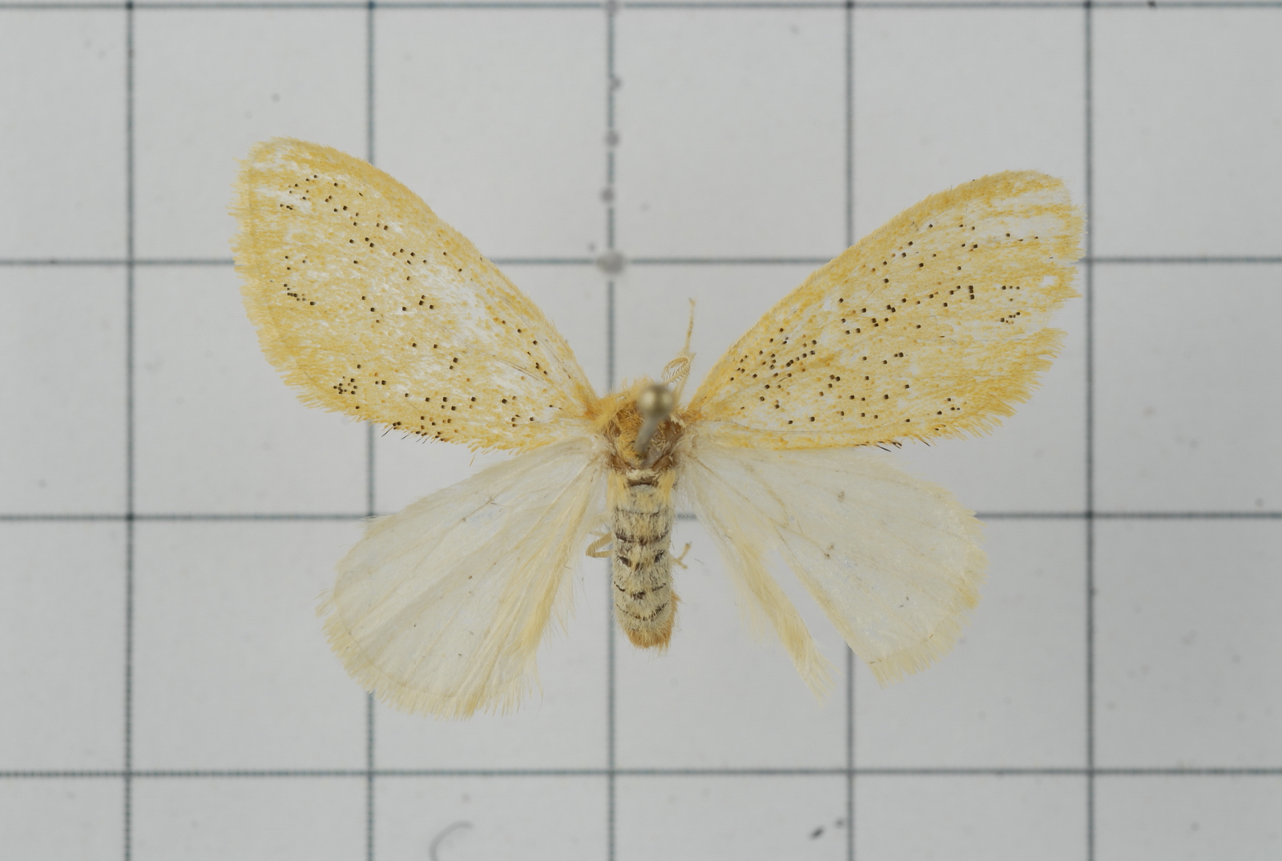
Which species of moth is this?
Euproctis sparsa
